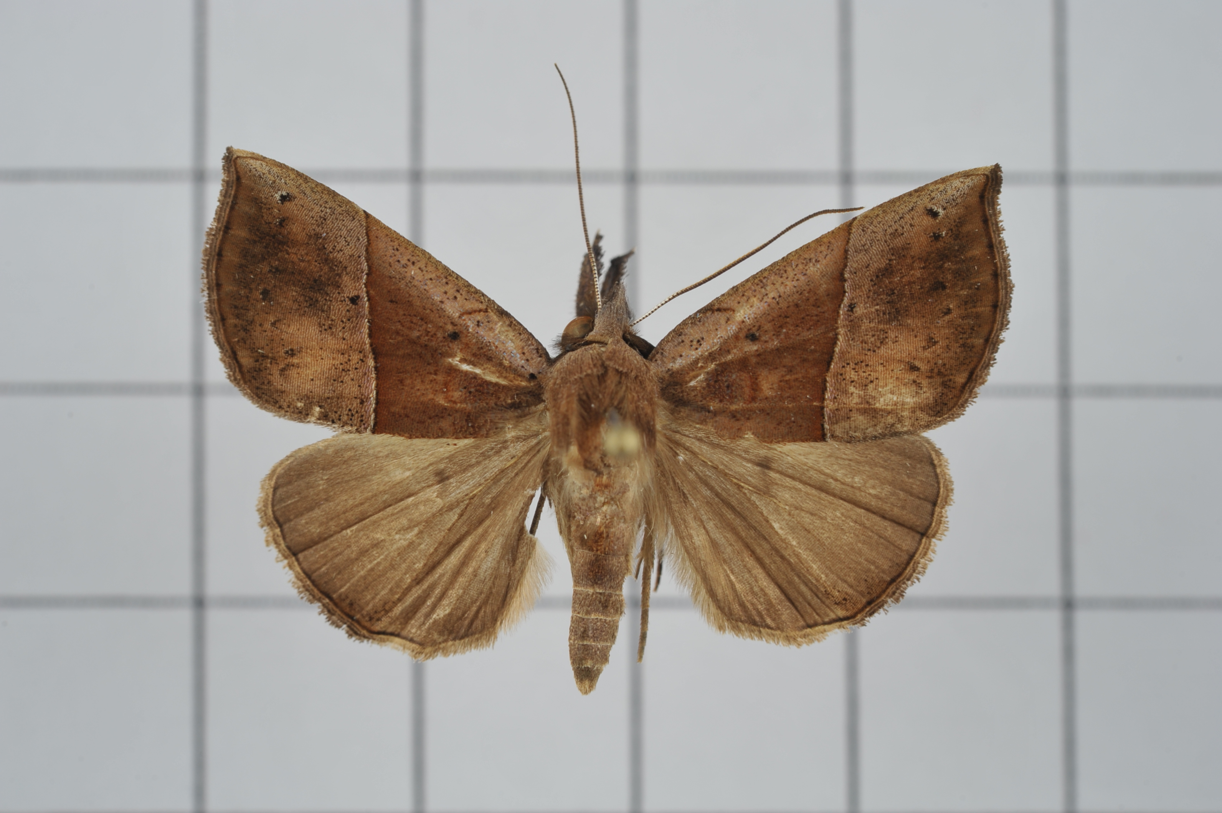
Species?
Hypena iconicalis
